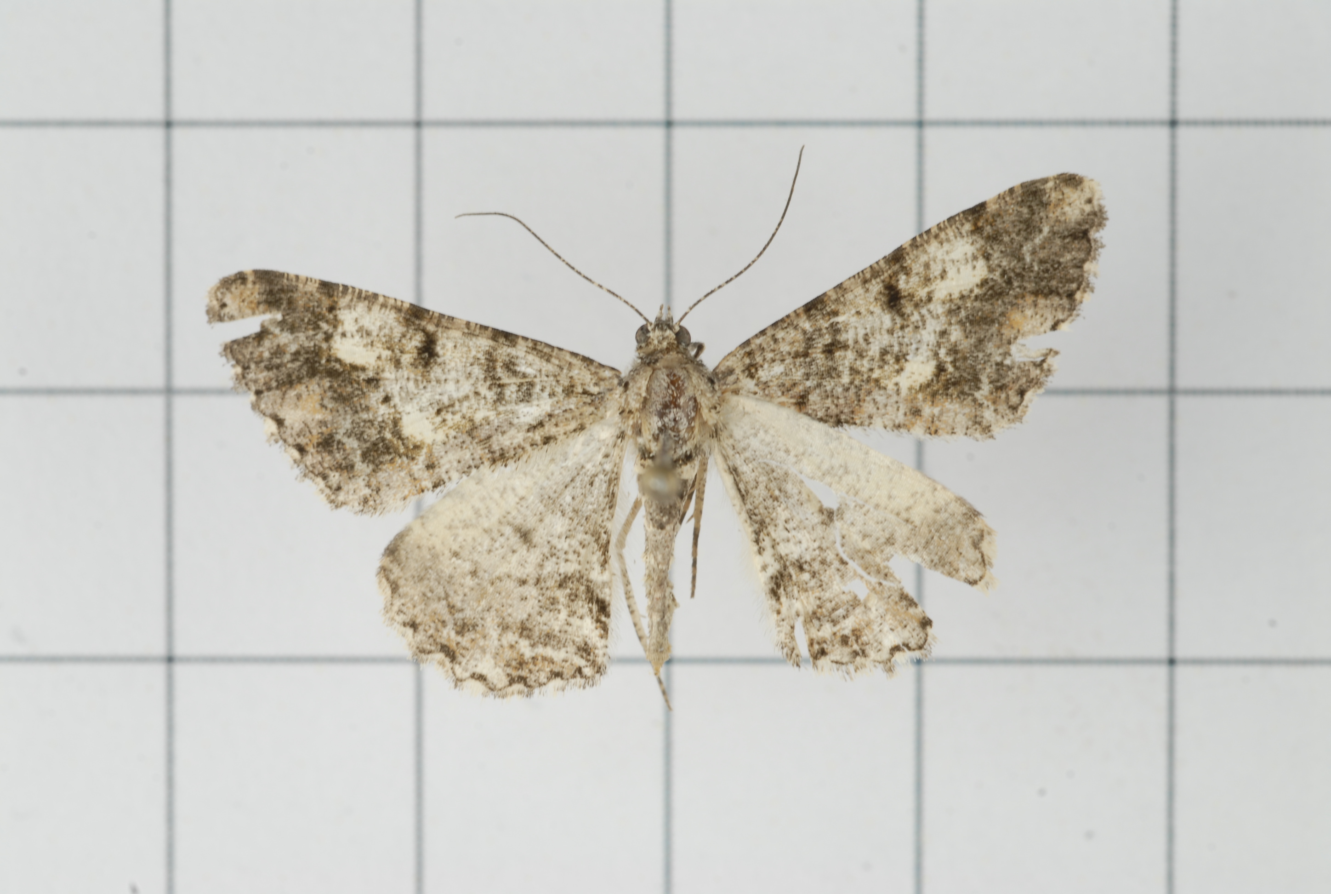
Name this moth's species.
Alcis taiwanovariegata
